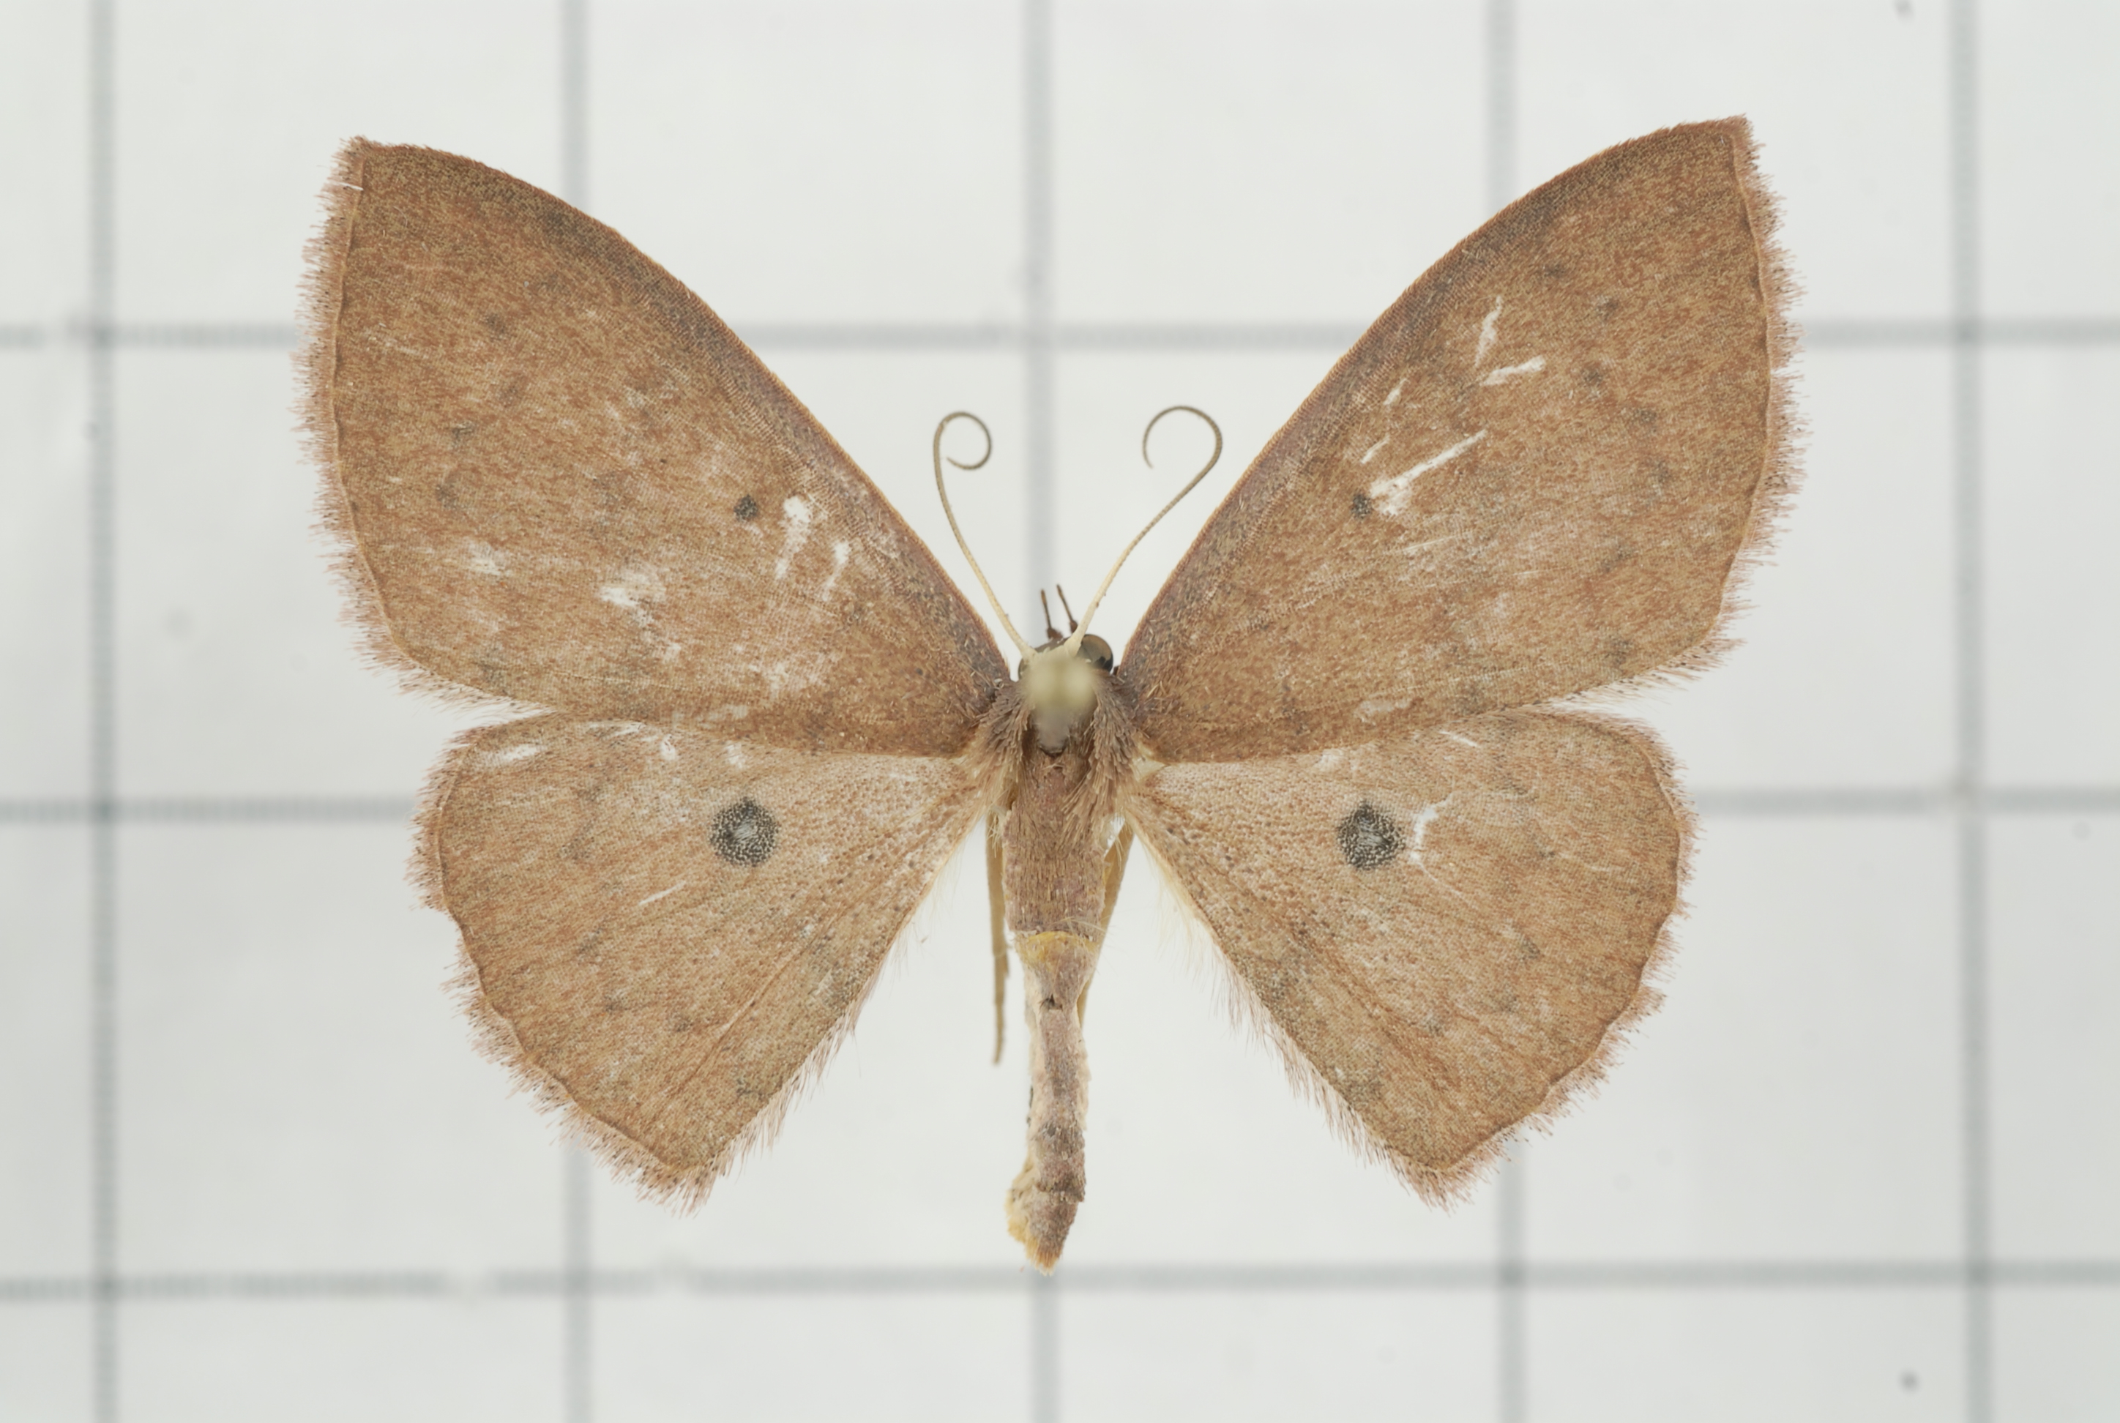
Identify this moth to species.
Organopoda carnearia carnearia
